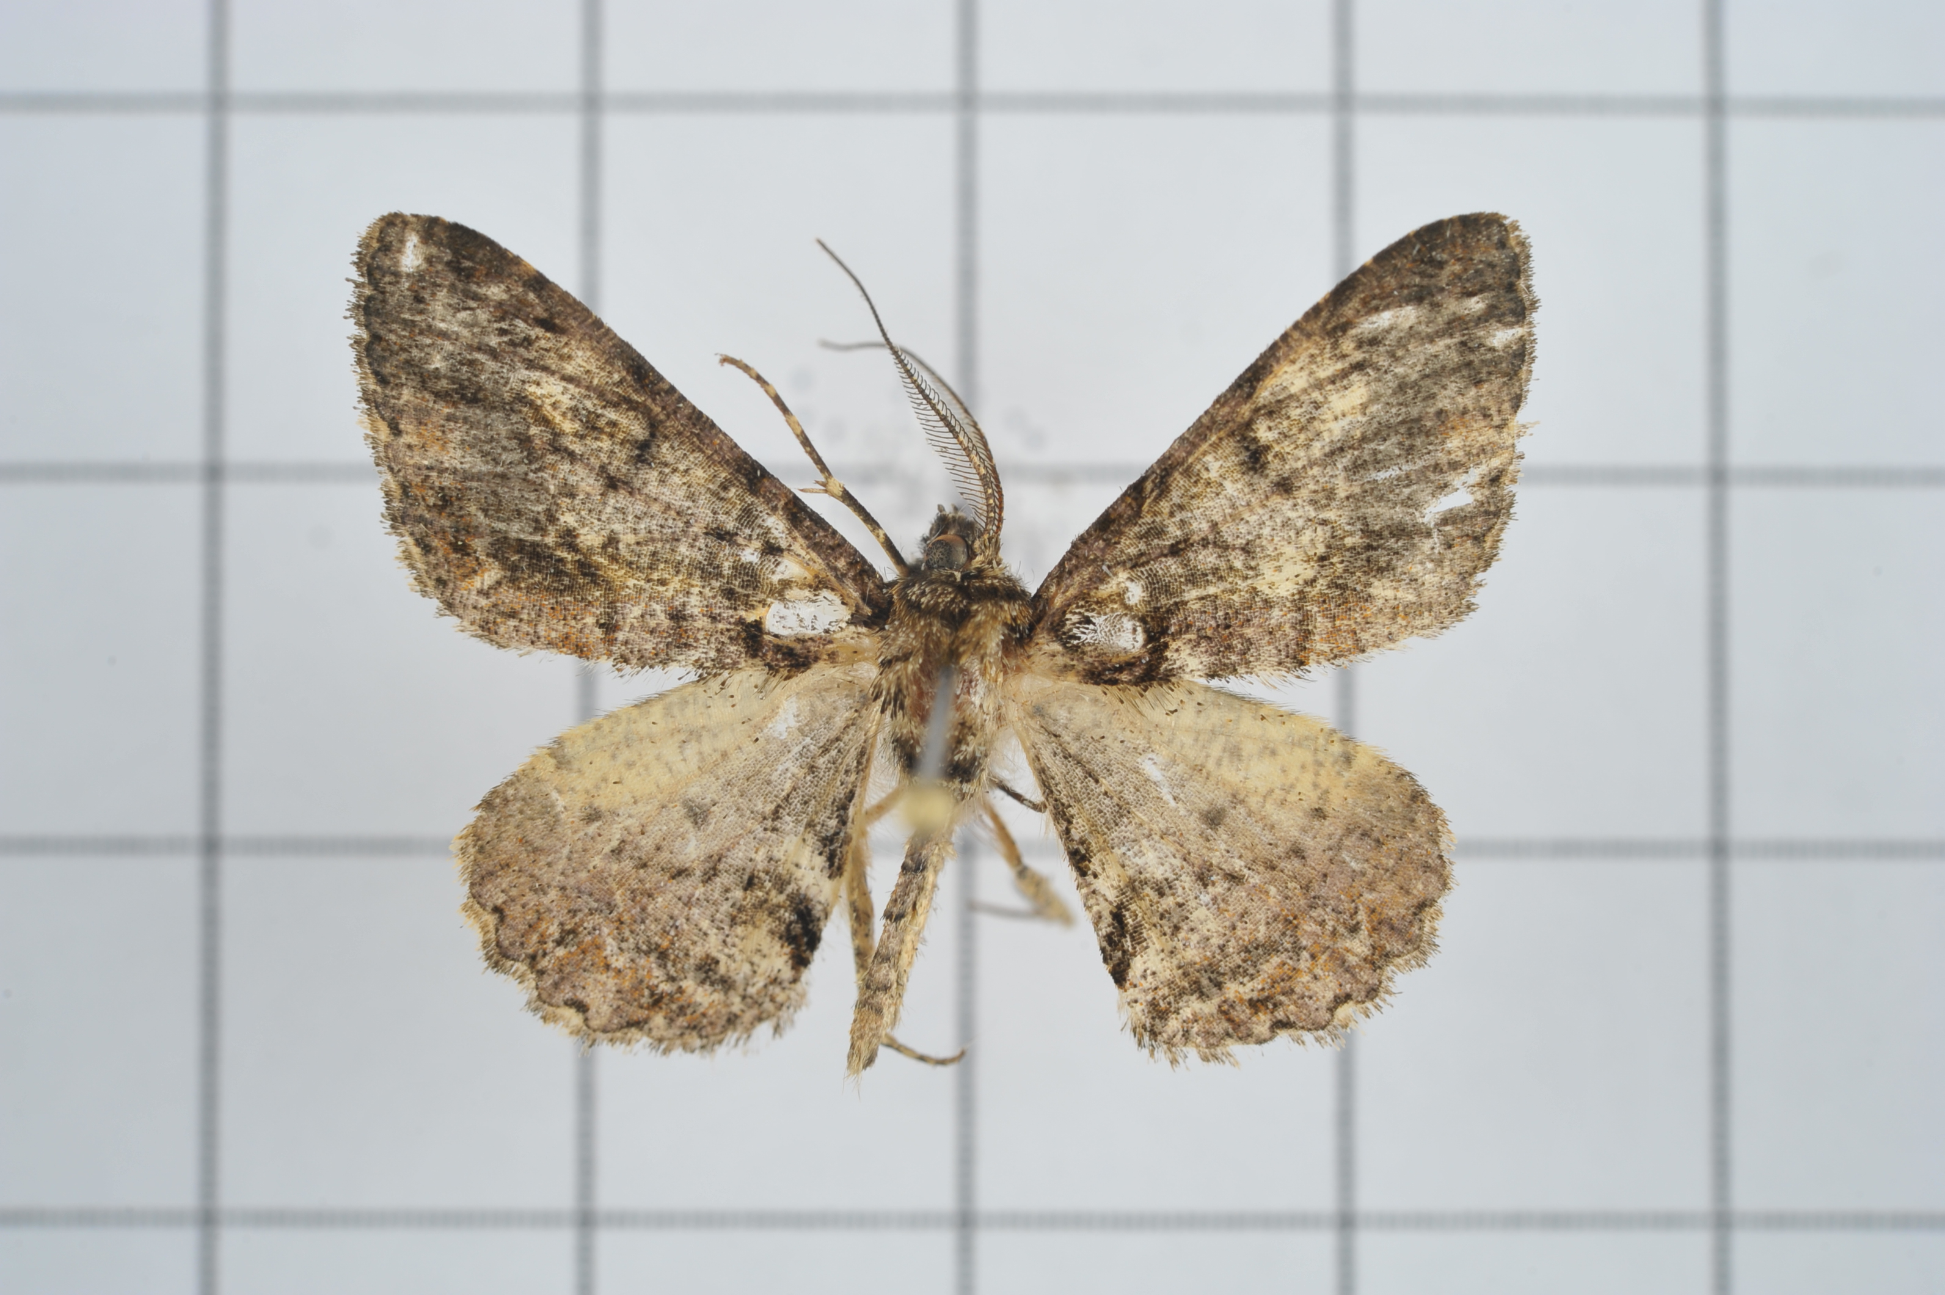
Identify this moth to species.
Alcis taiwanovariegata
